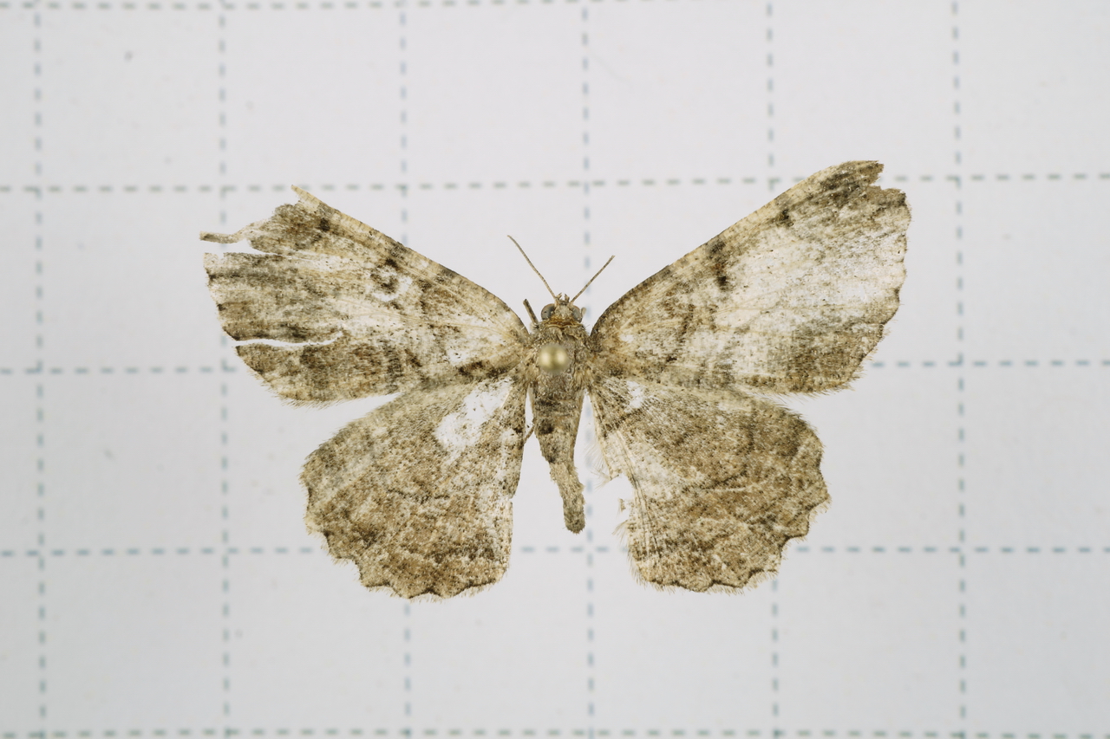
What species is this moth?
Psilalcis pulveraria
